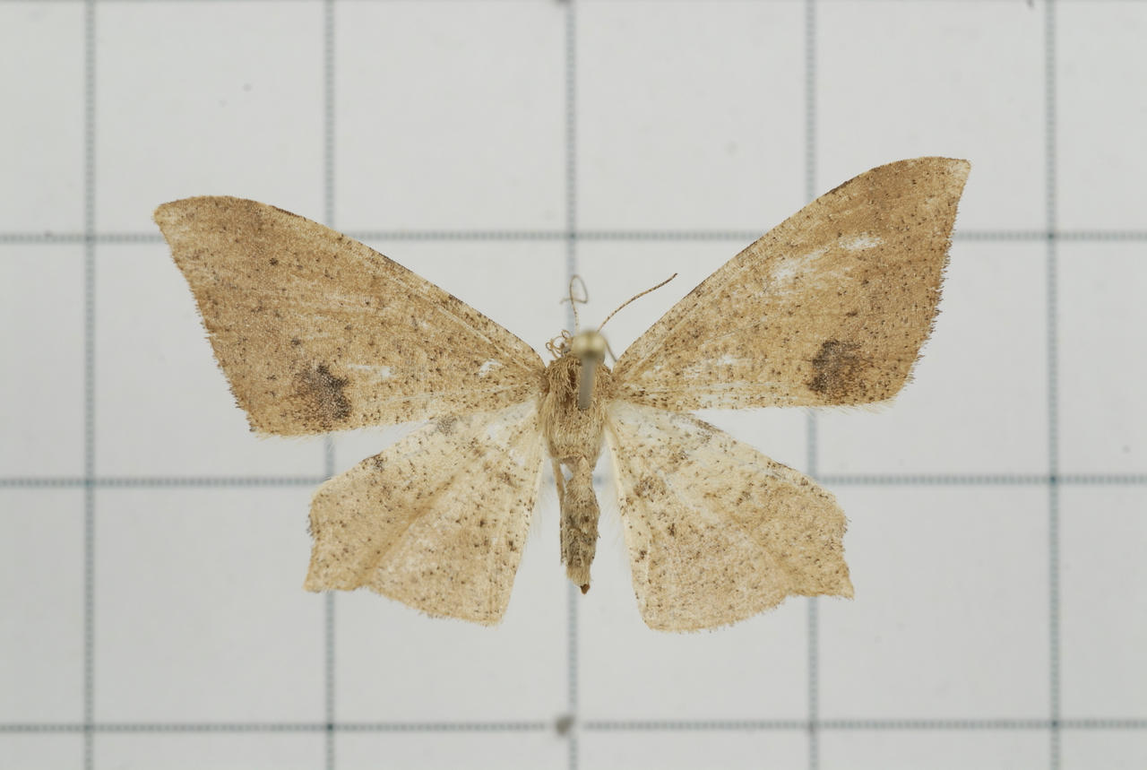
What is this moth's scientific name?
Krananda falcata
